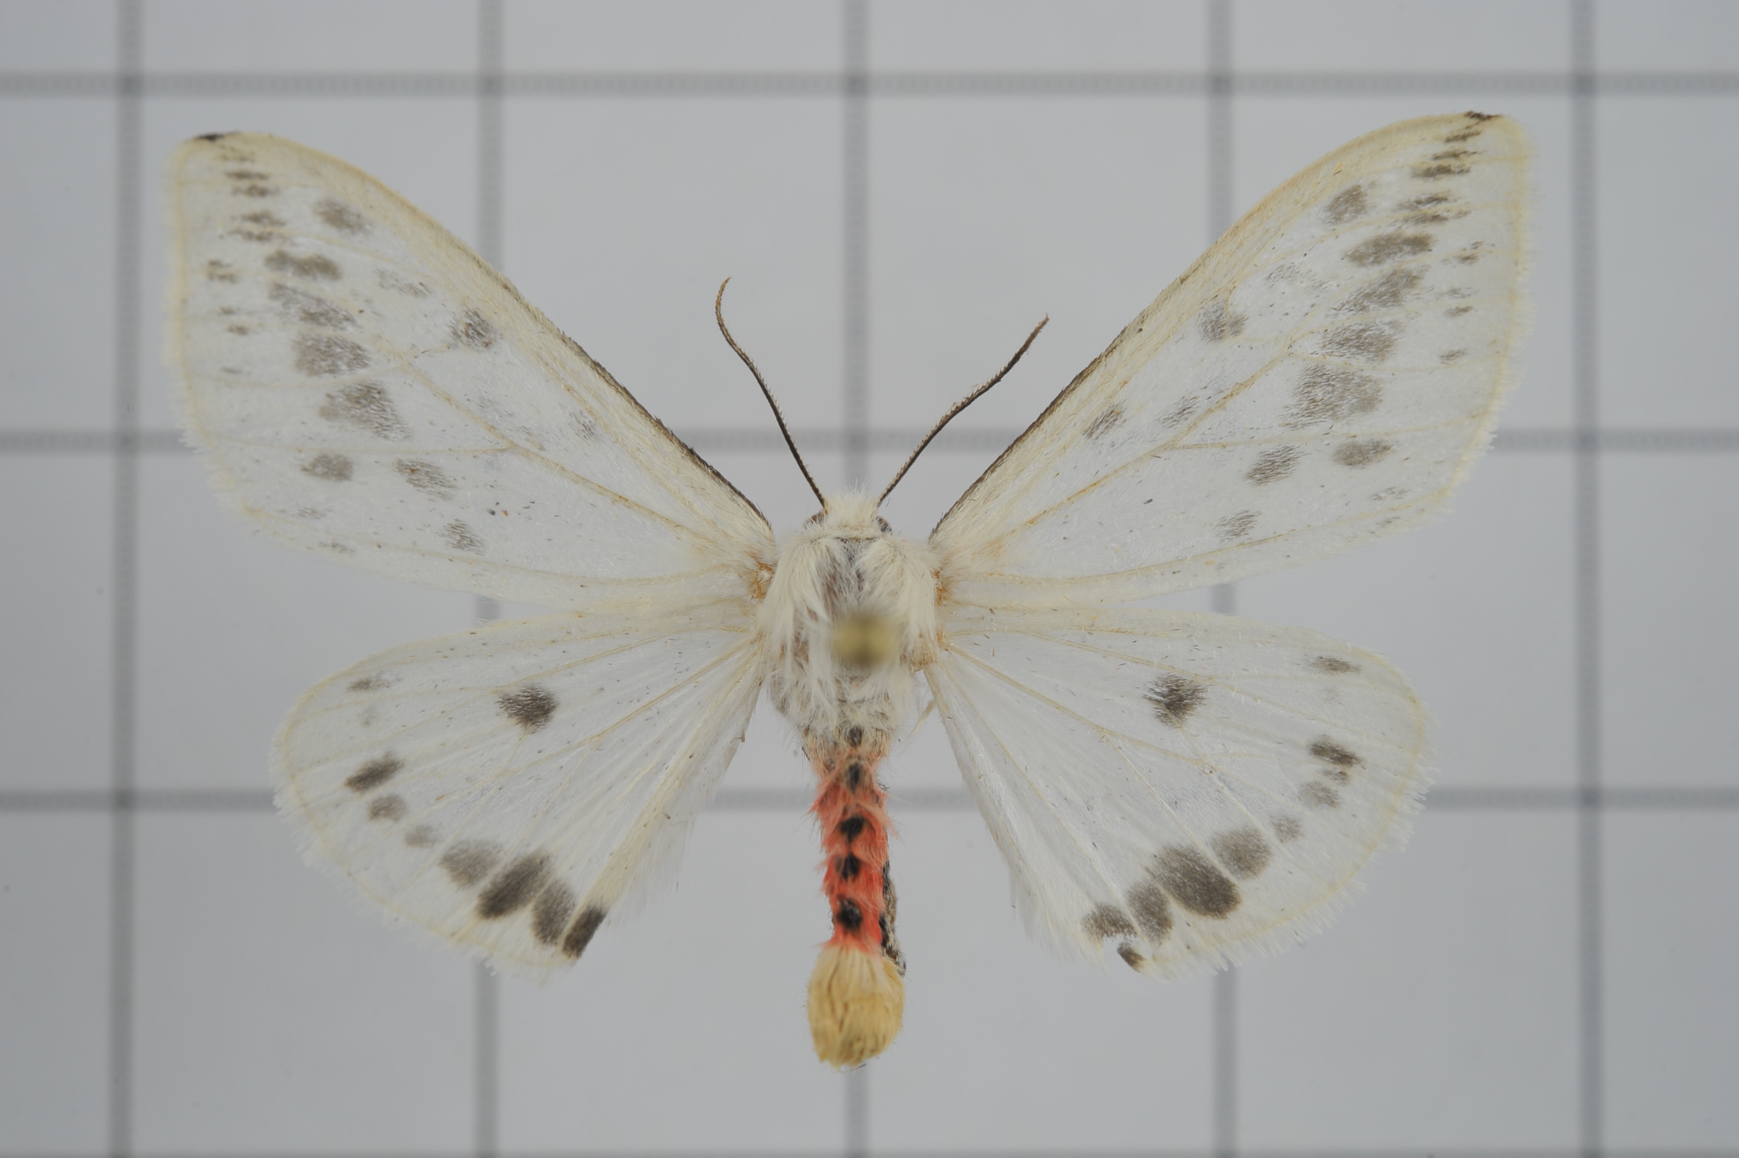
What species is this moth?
Lemyra nigricosta
